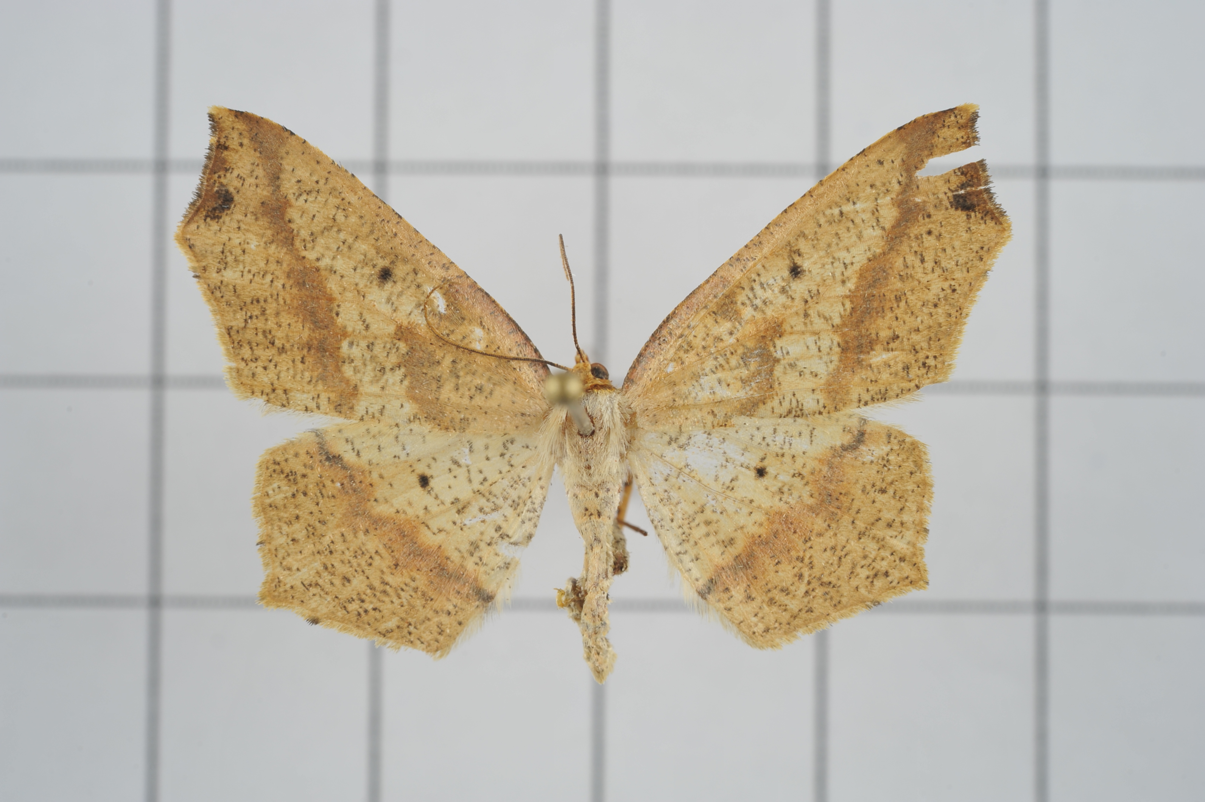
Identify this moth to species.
Pareclipsis serrulata
